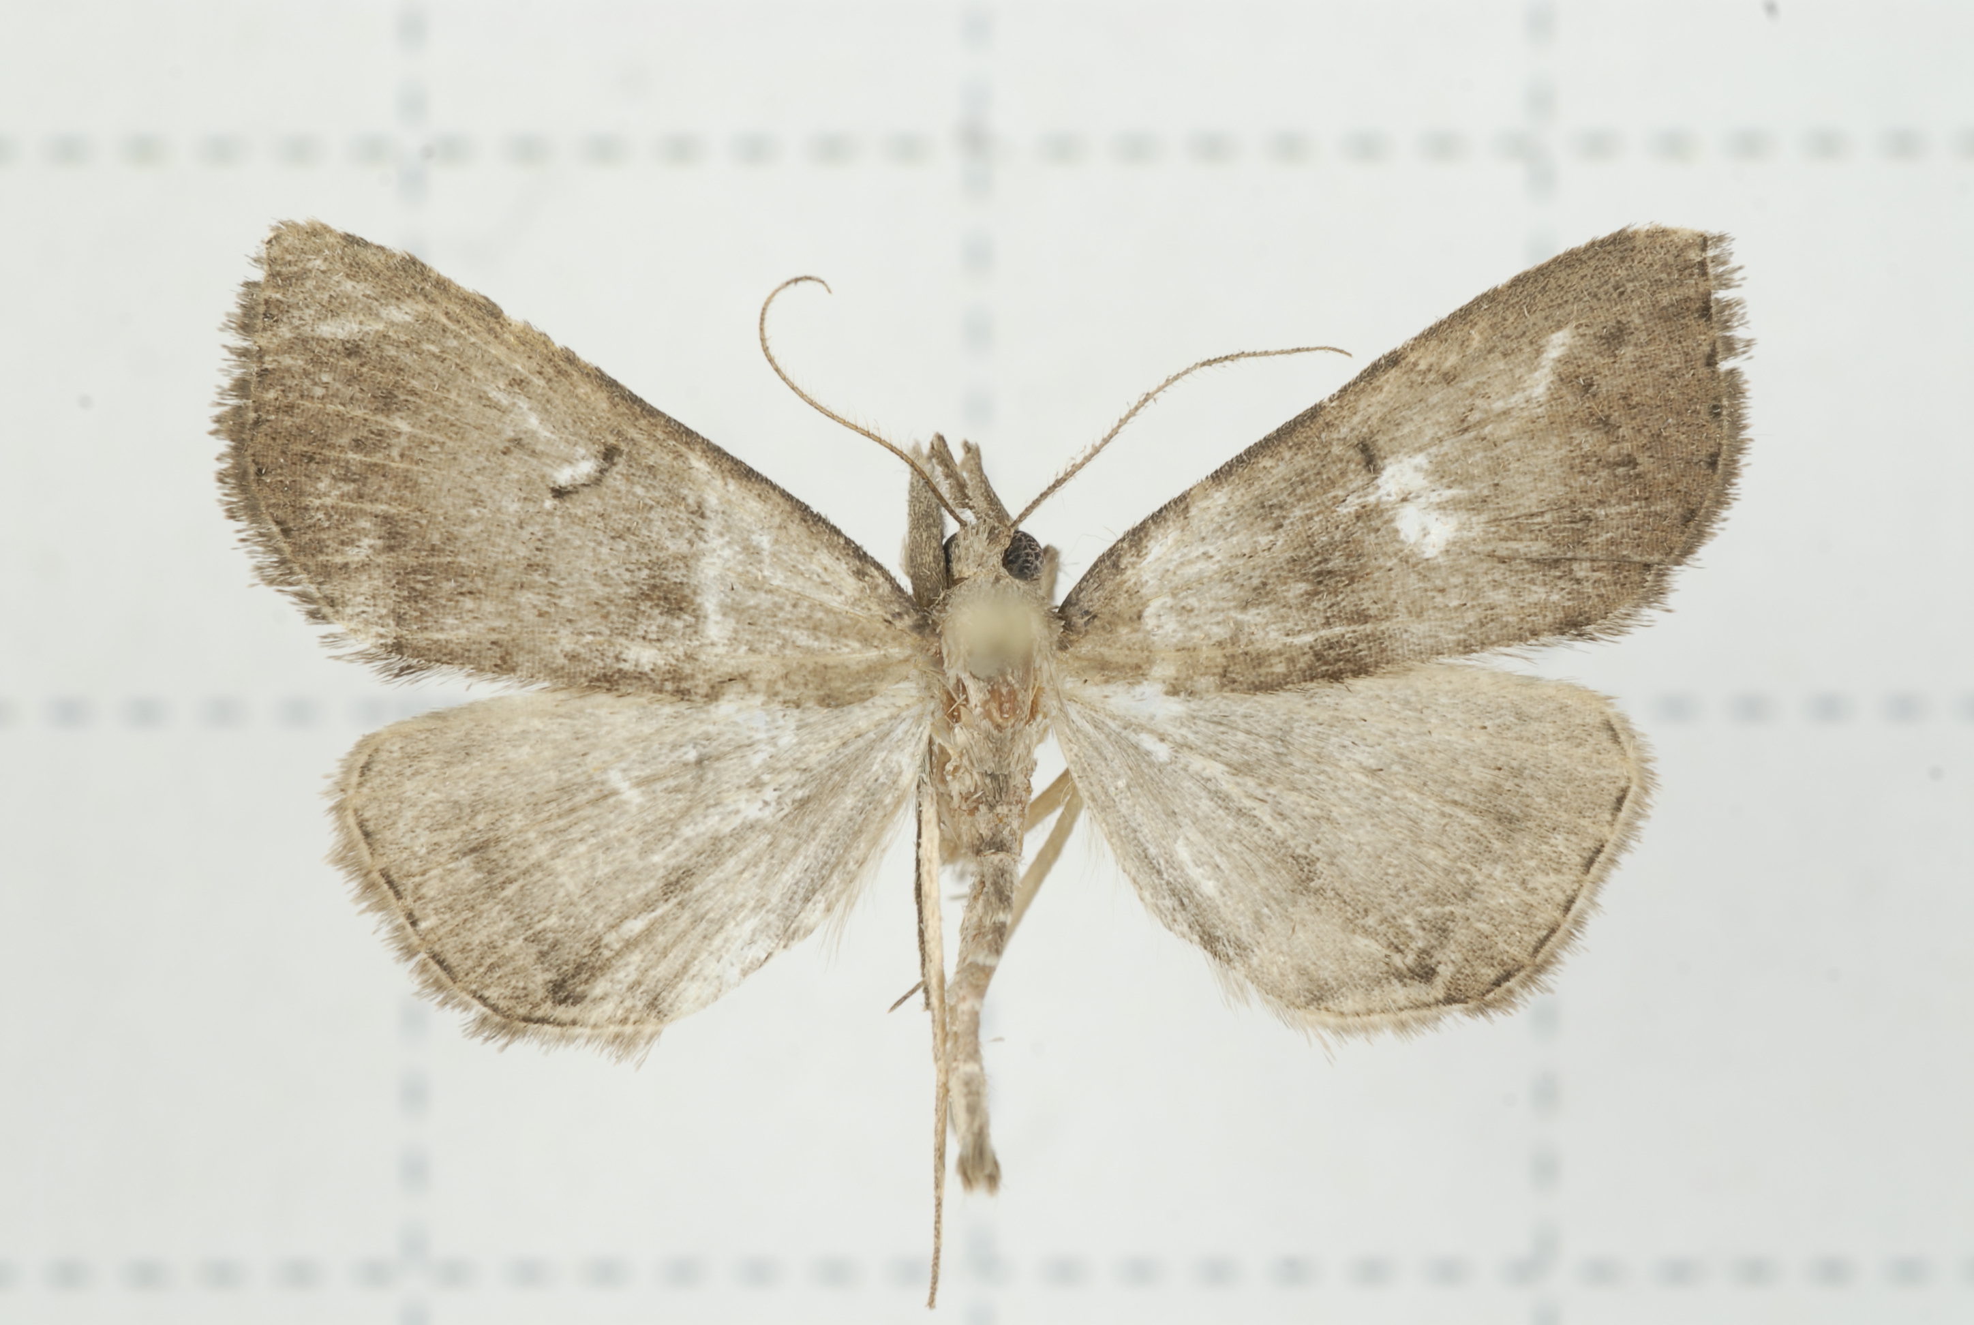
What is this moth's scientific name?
Herminia terminalis
